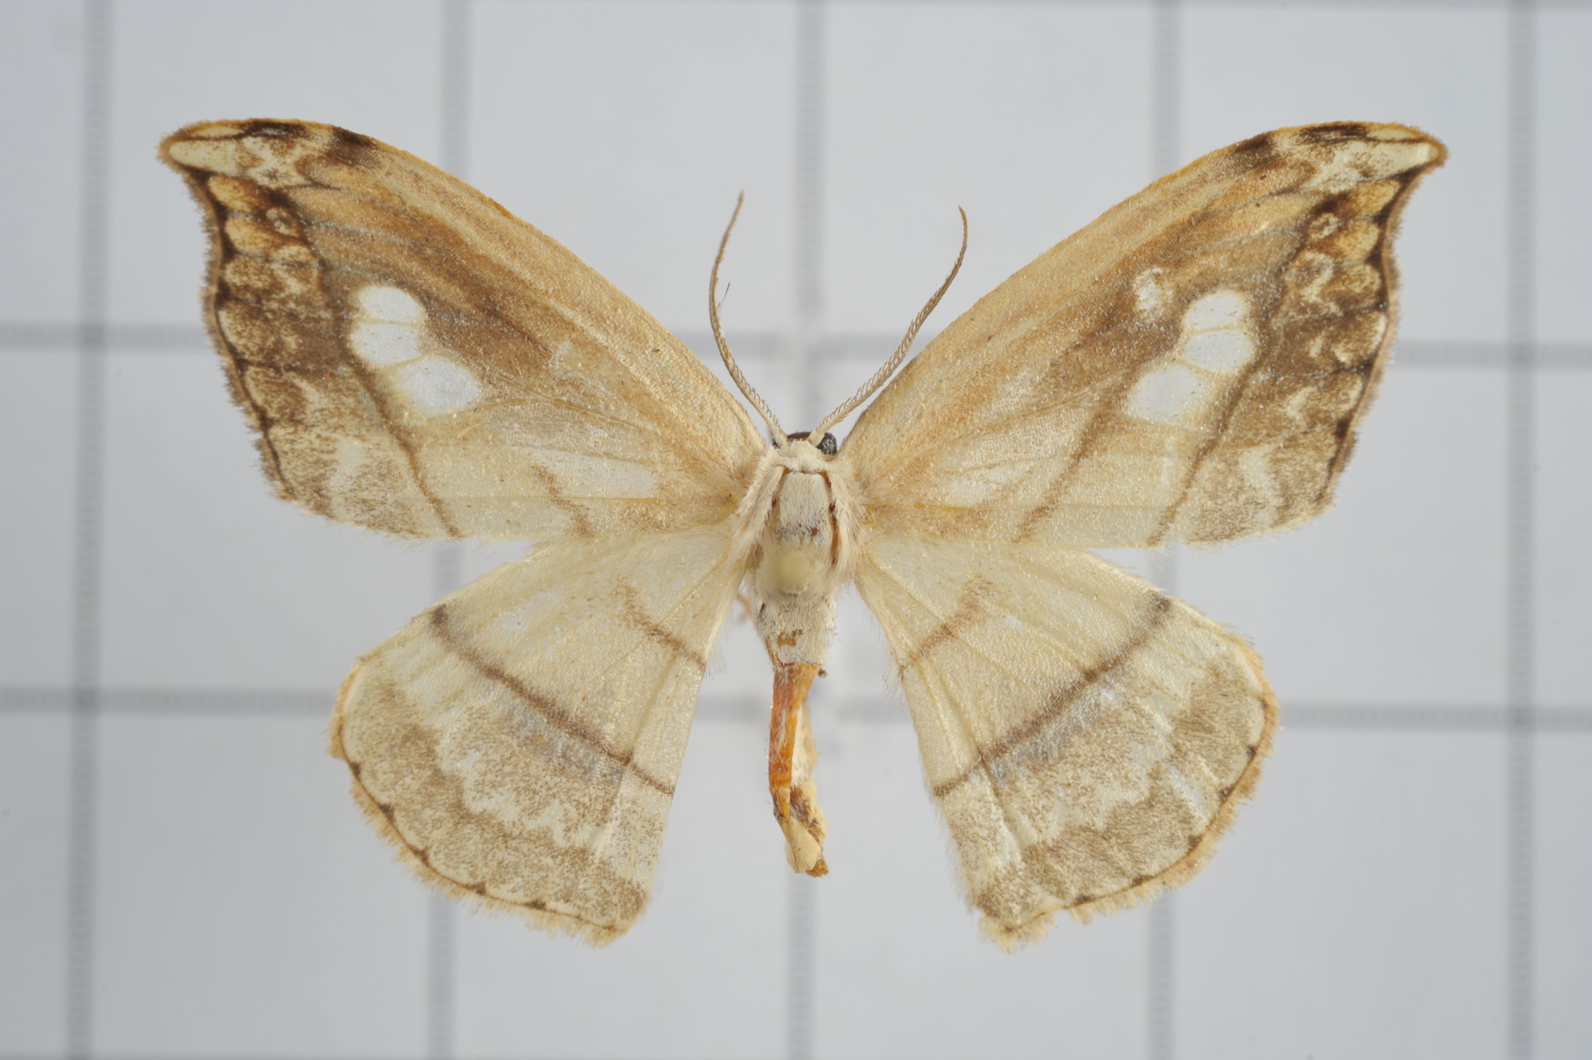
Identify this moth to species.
Leucoblepsis fenestraria fenestraria
